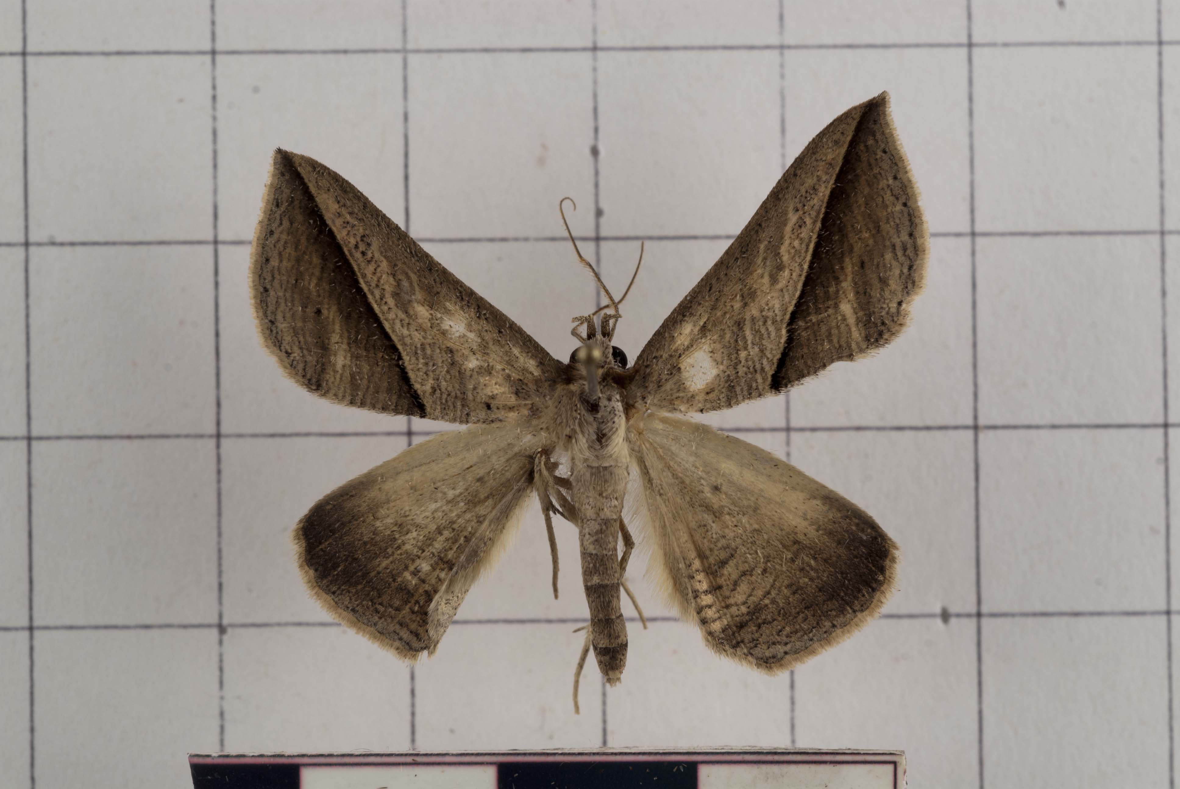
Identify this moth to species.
Dierna strigata
